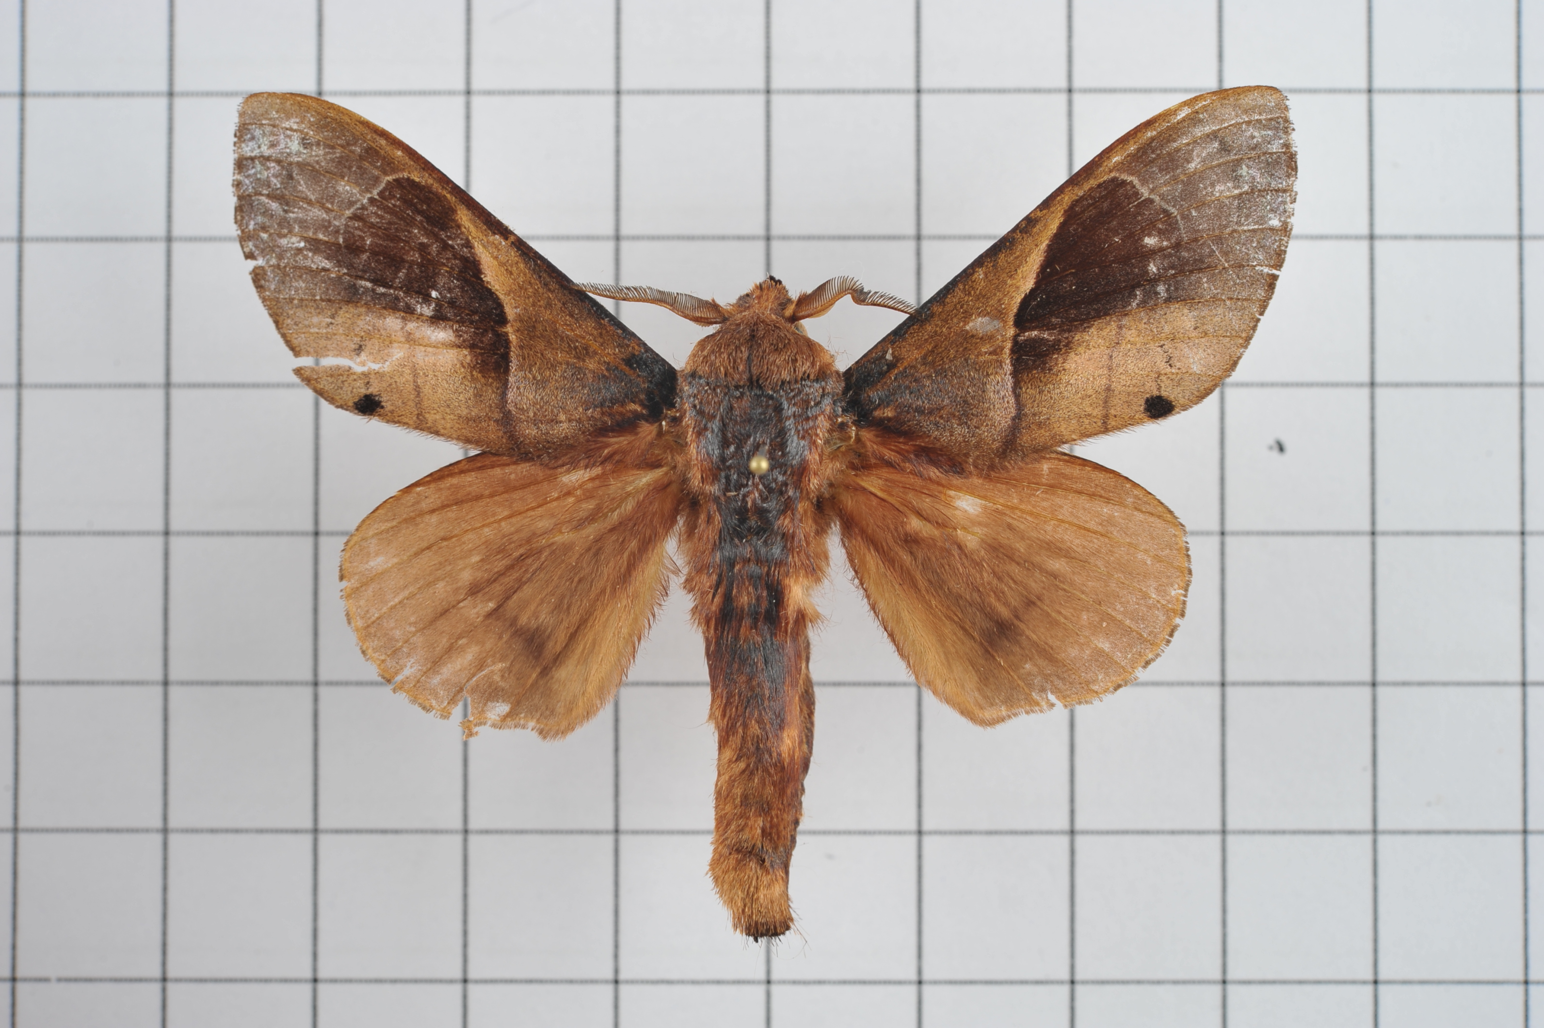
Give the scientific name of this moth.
Paralebeda femorata mirabilis
